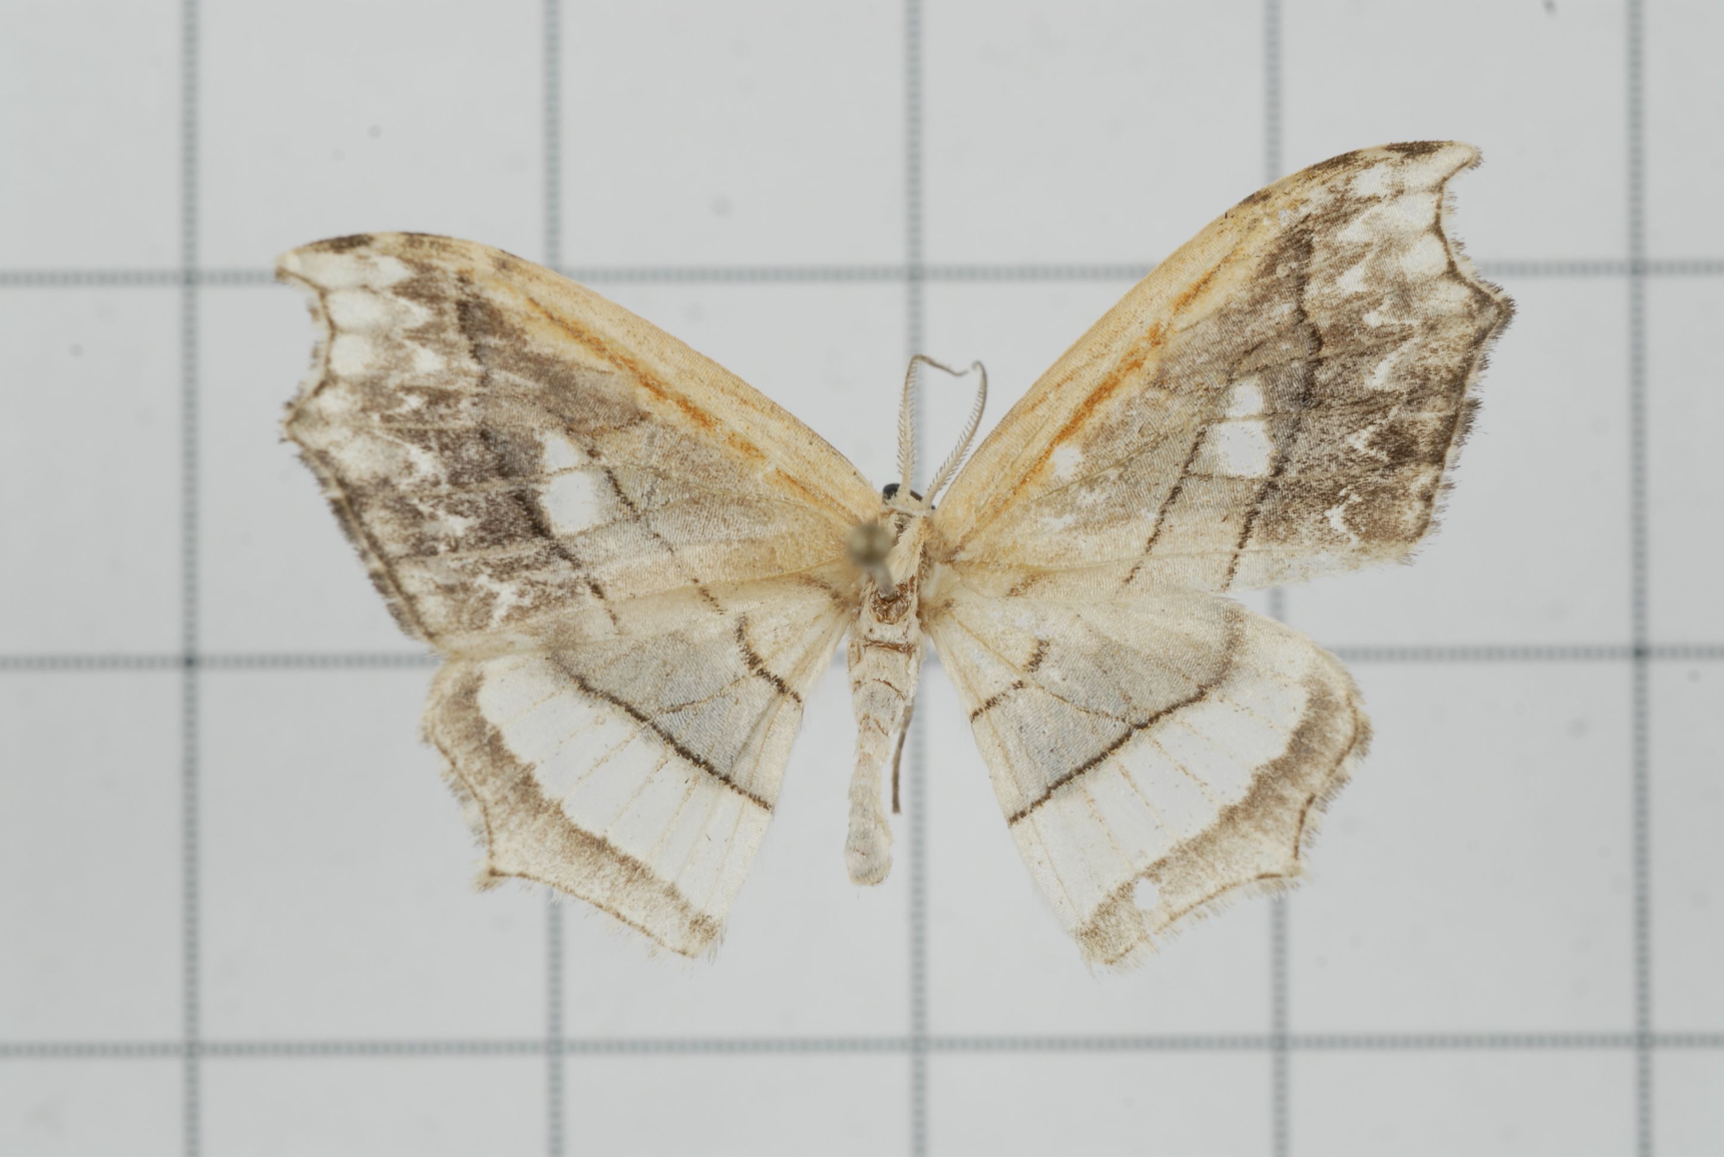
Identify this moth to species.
Leucoblepsis taiwanensis
